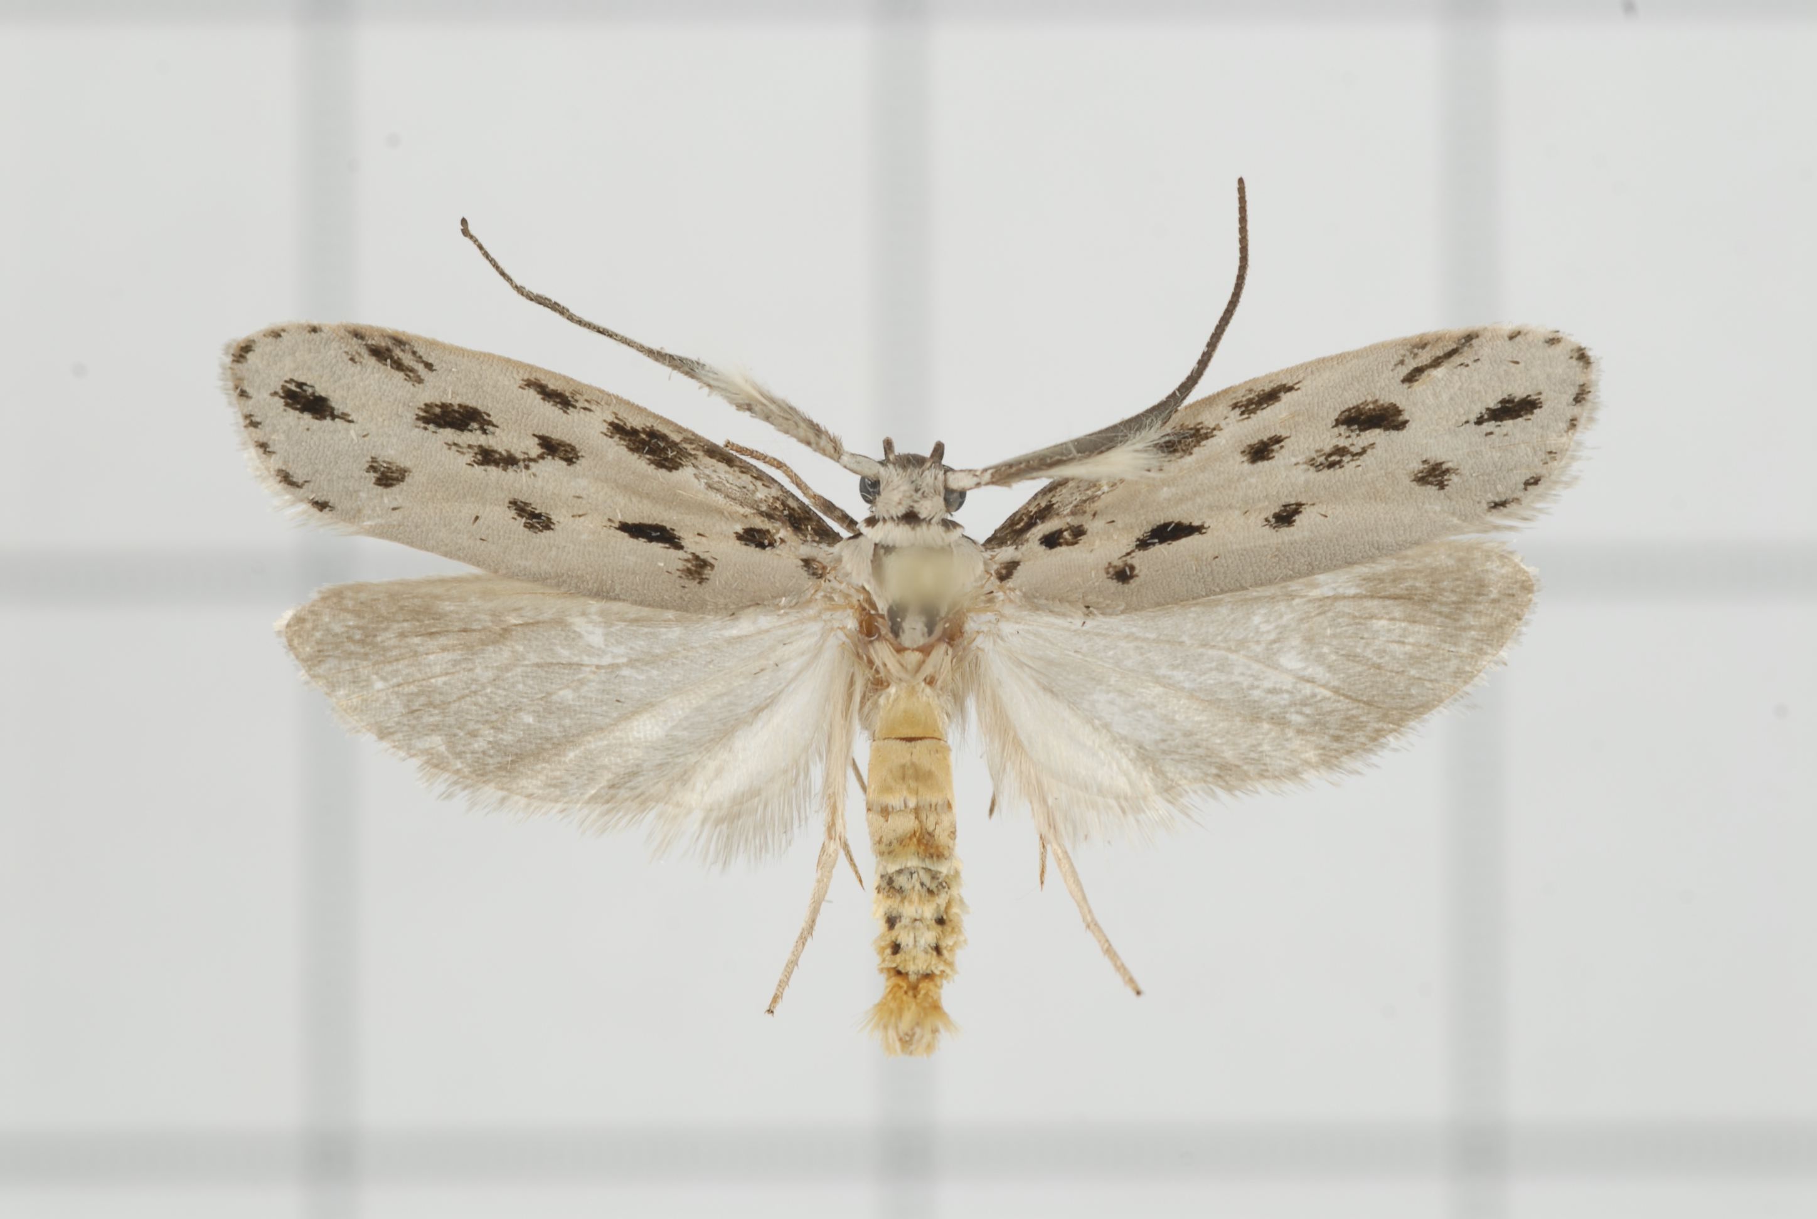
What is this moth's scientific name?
Ethmia epitrocha
